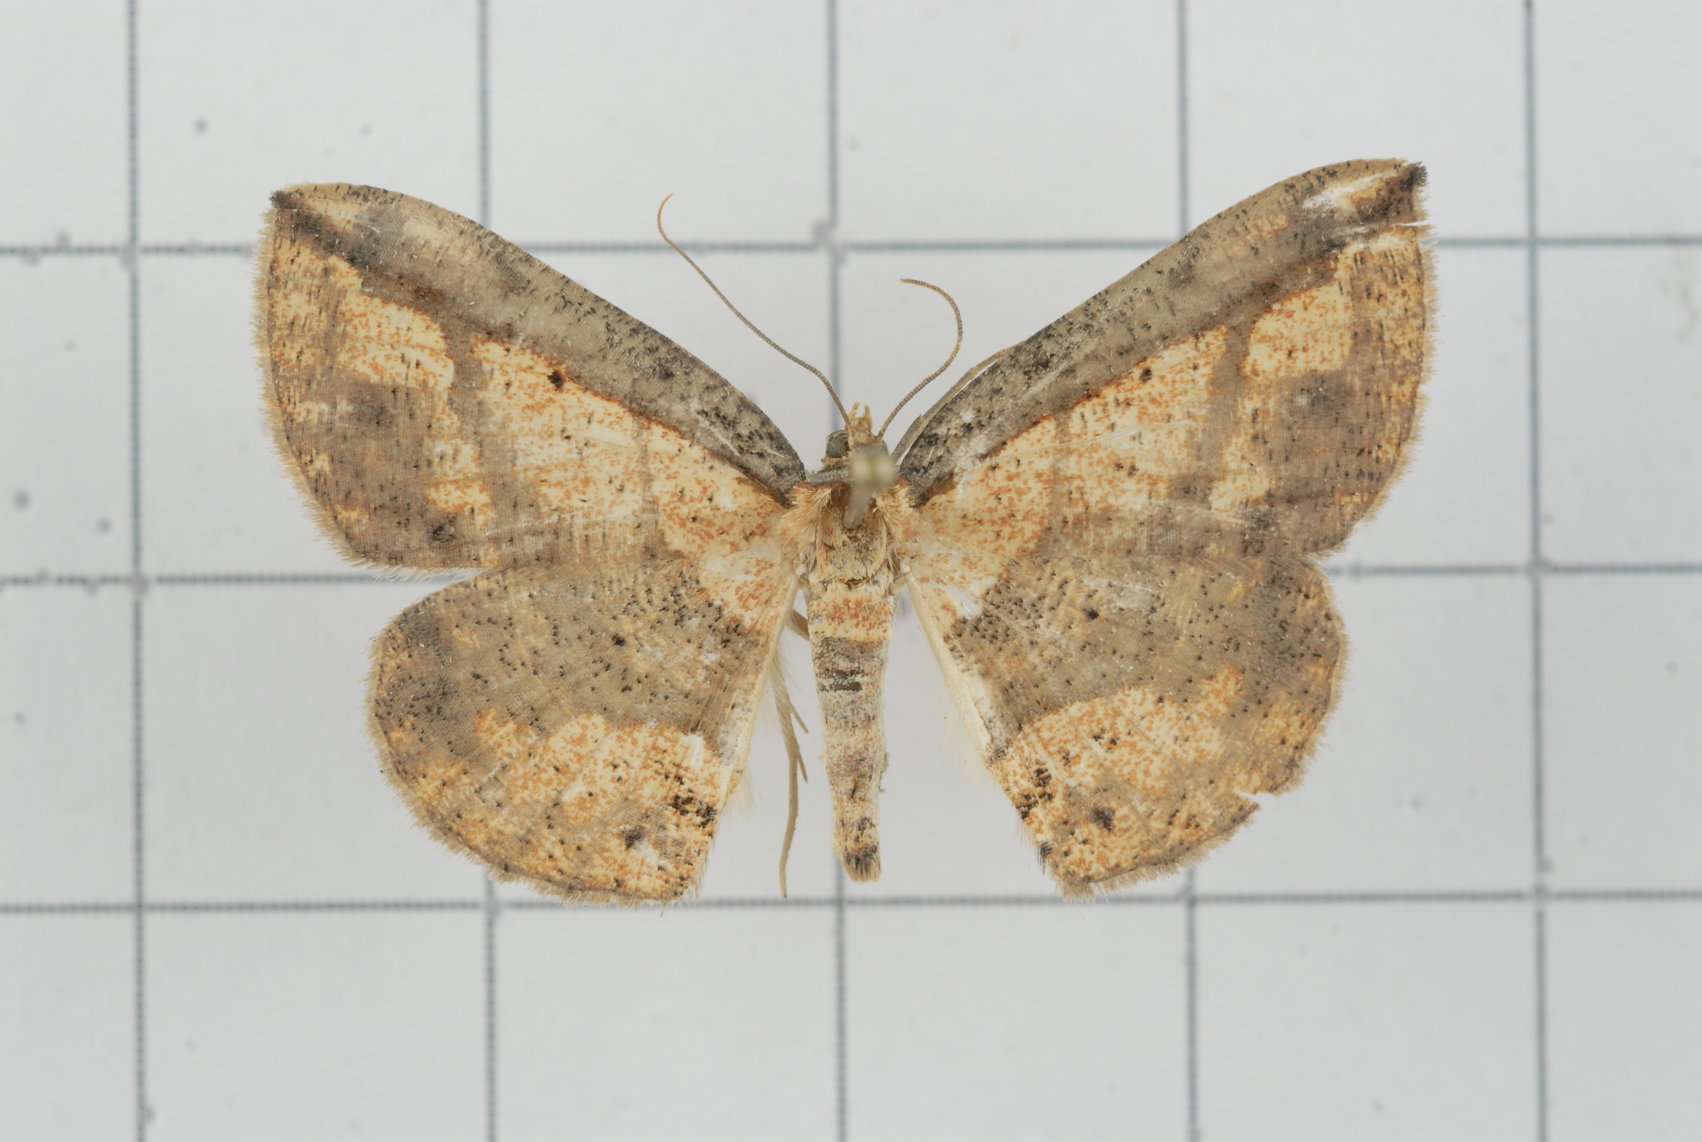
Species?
Platycerota vitticostata
